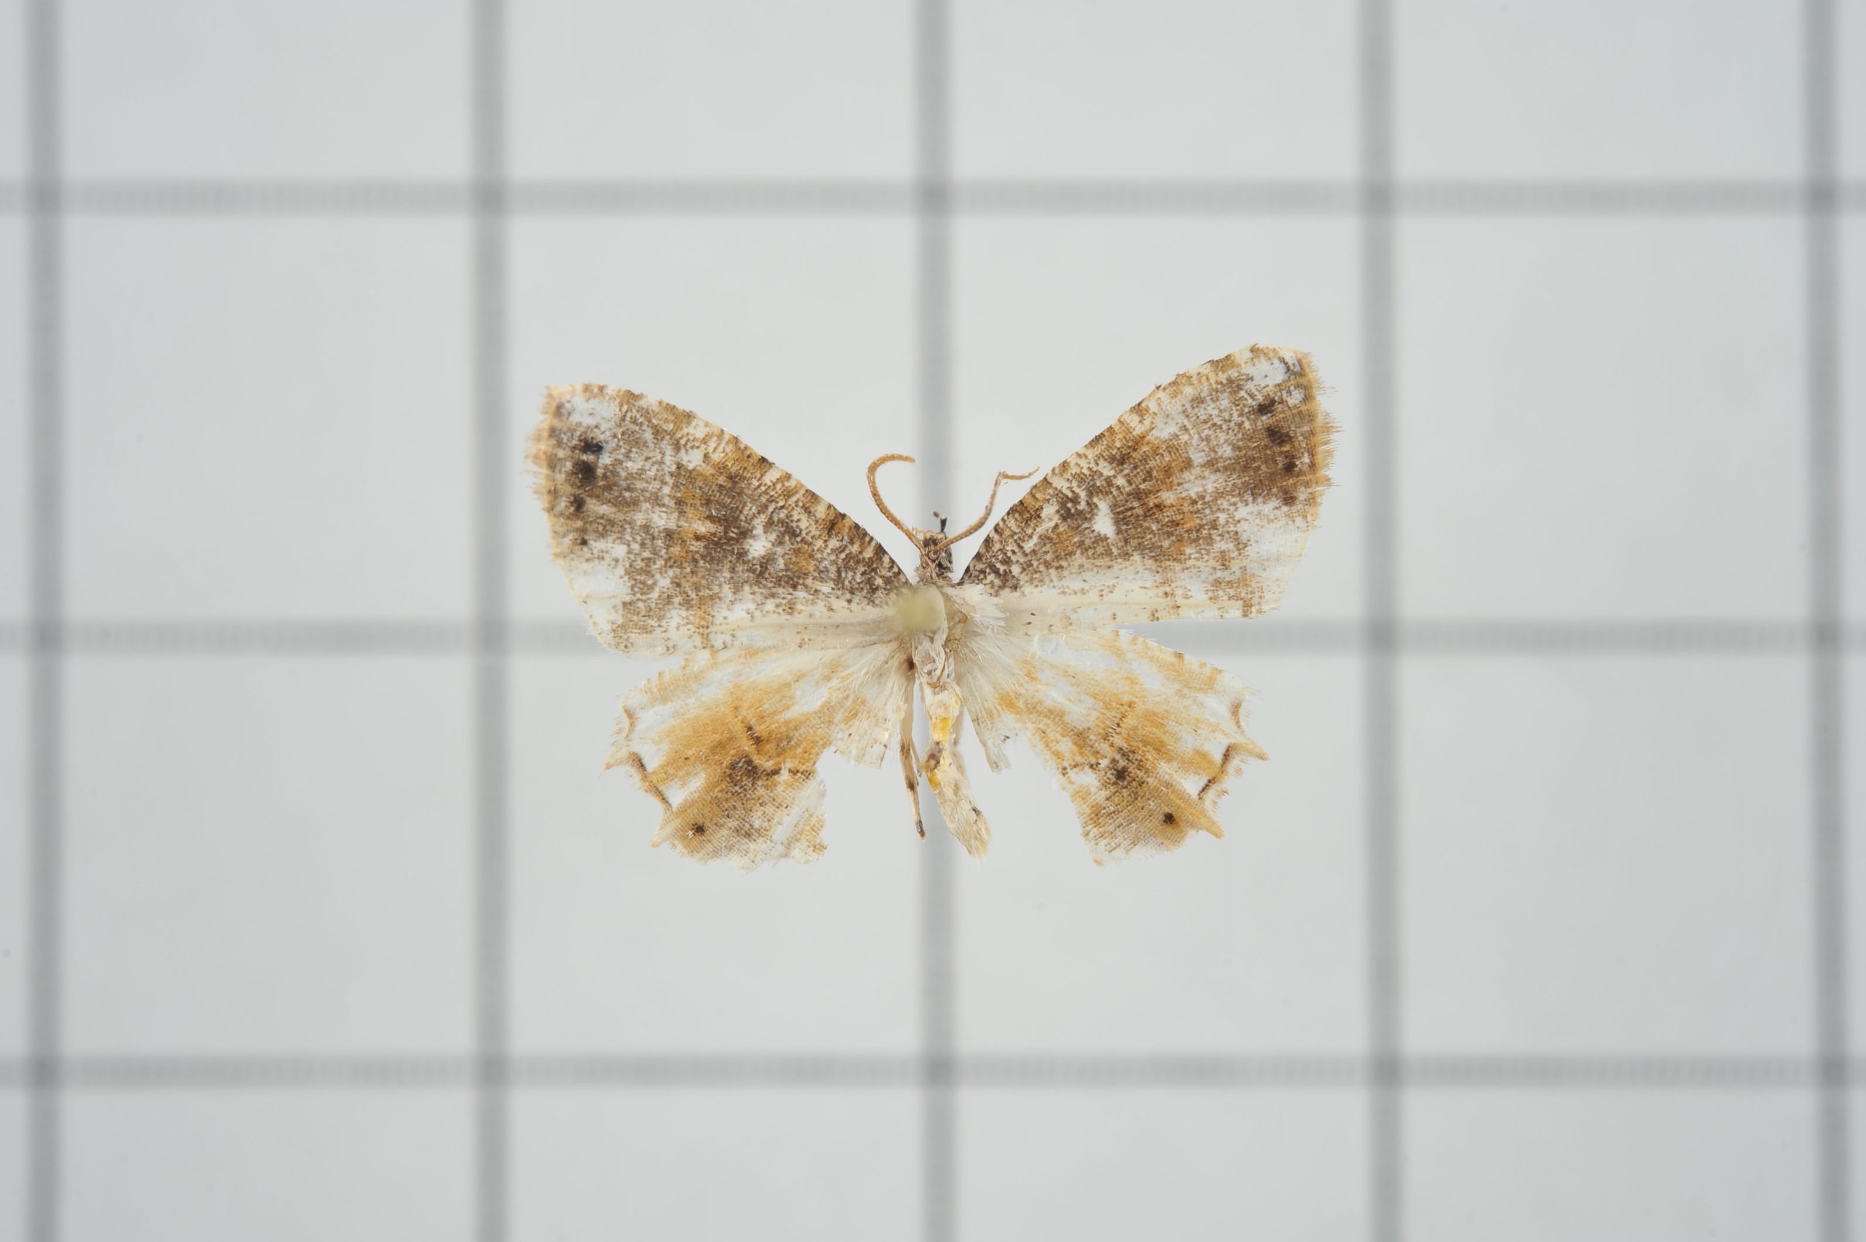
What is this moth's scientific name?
Europlema quadripunctata
